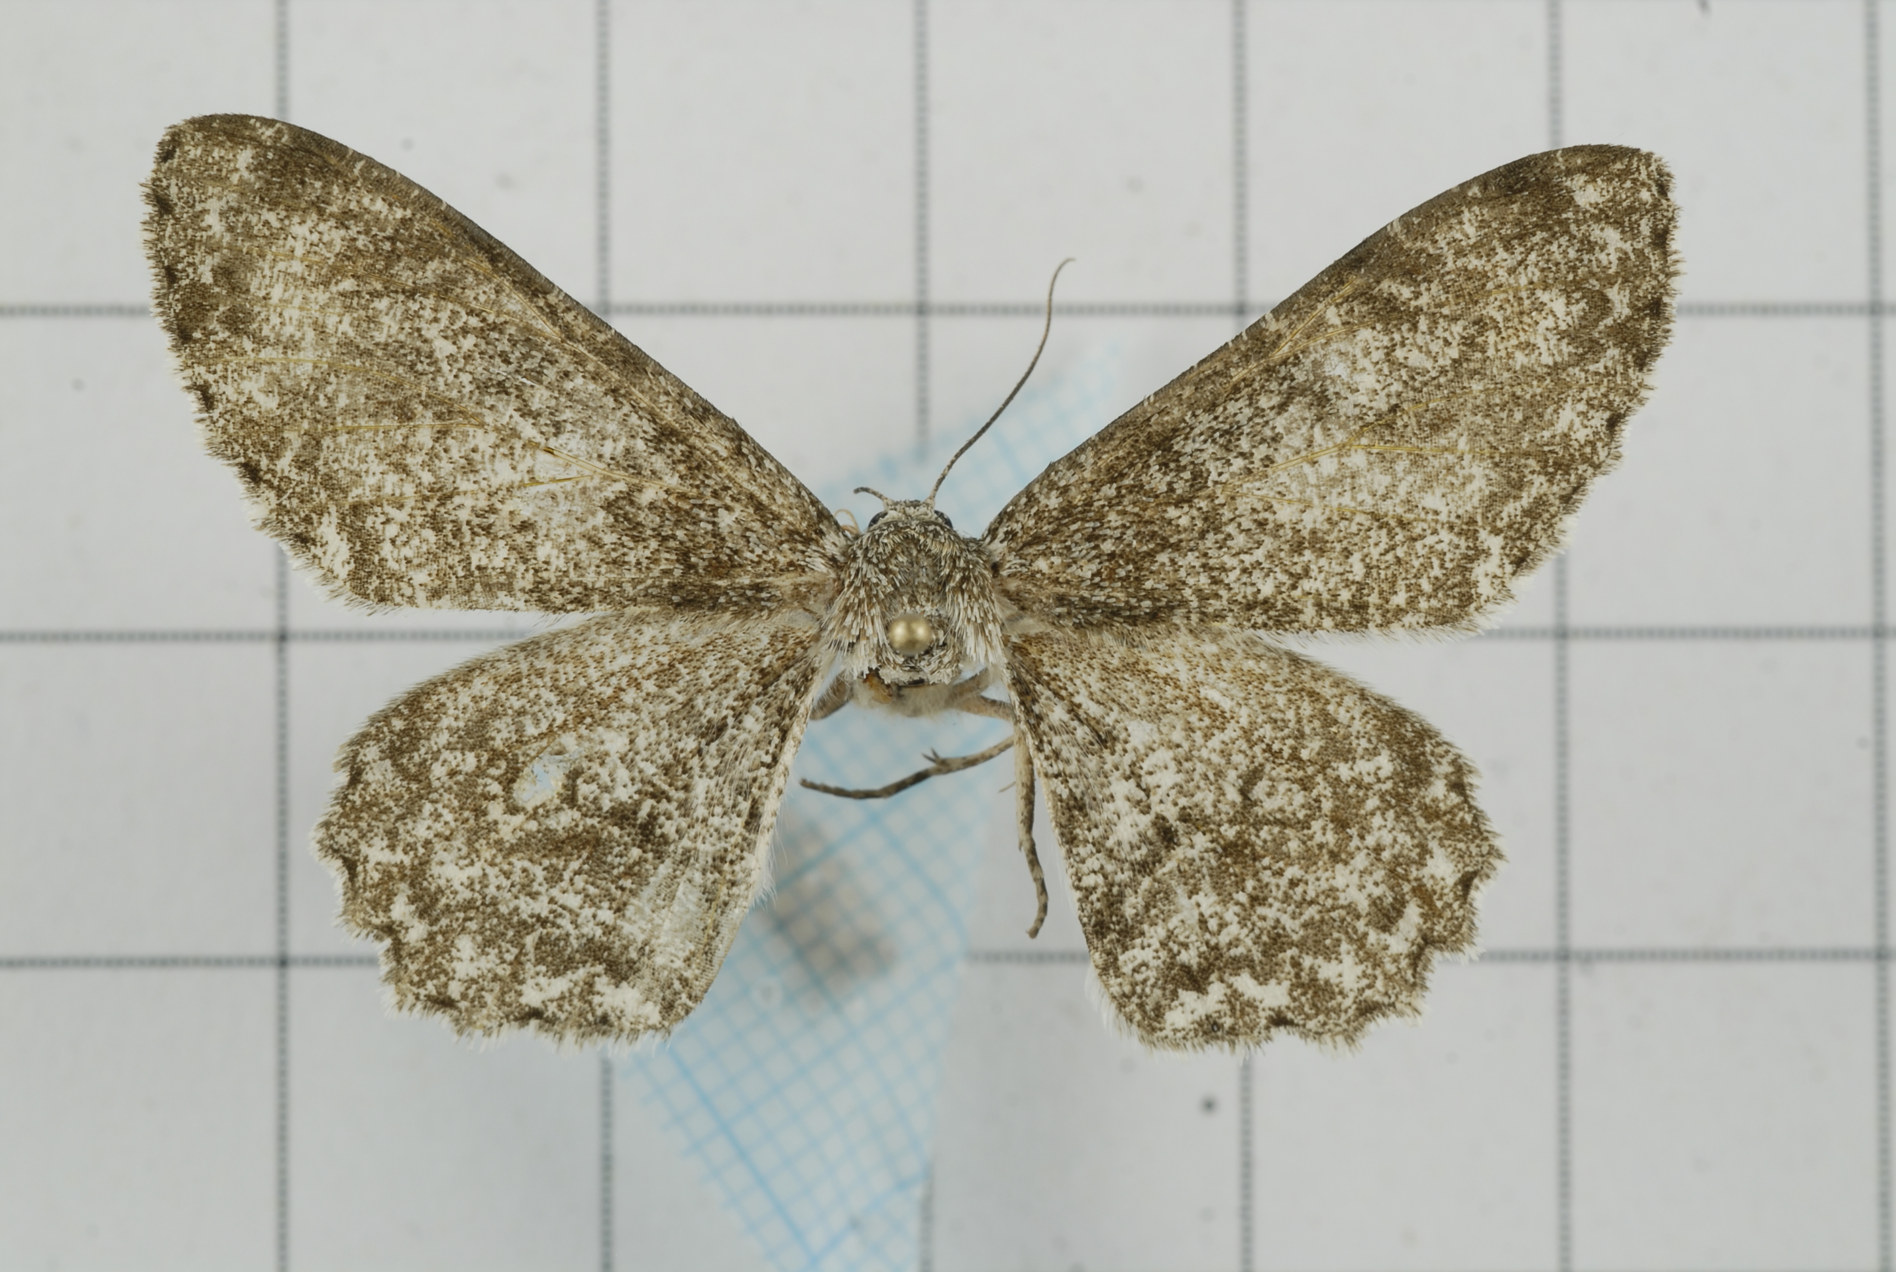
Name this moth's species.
Cusiala boarmoides boarmoides
